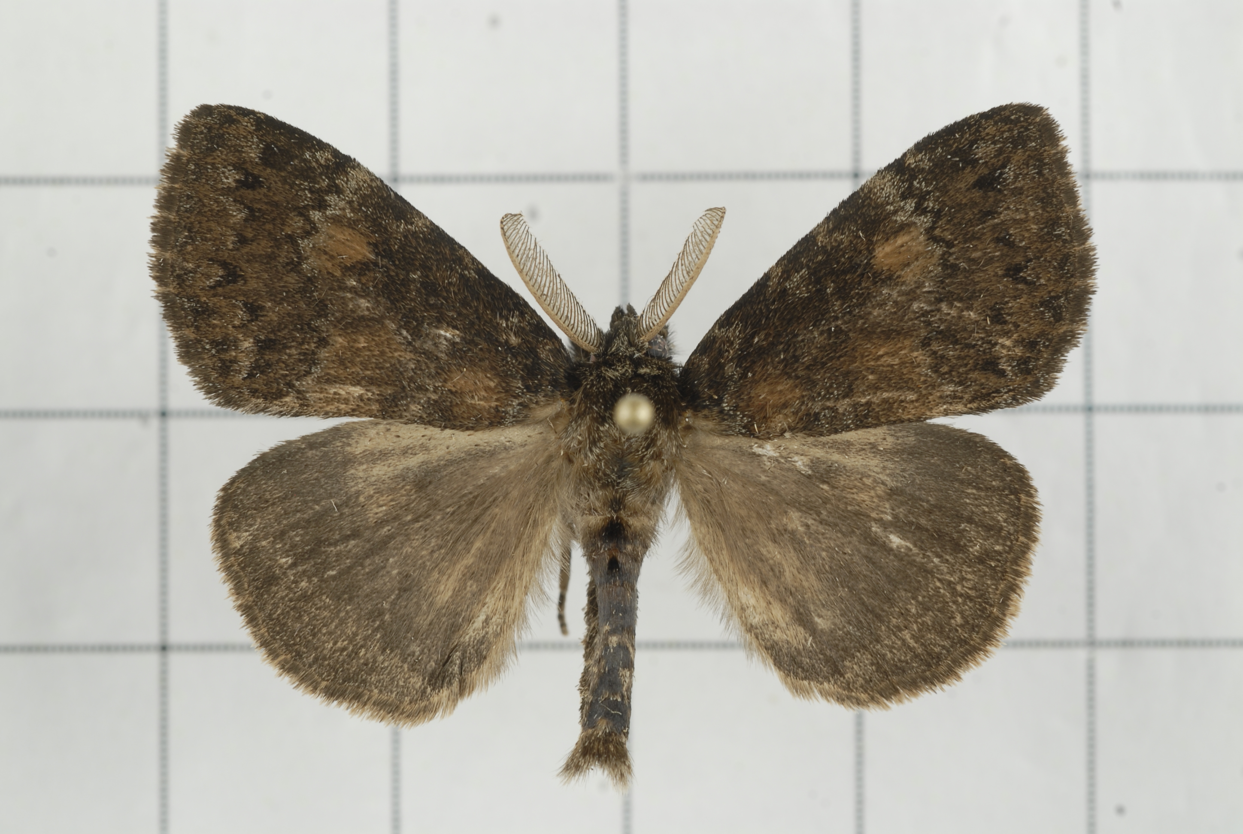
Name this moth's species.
Ilema kosemponica
